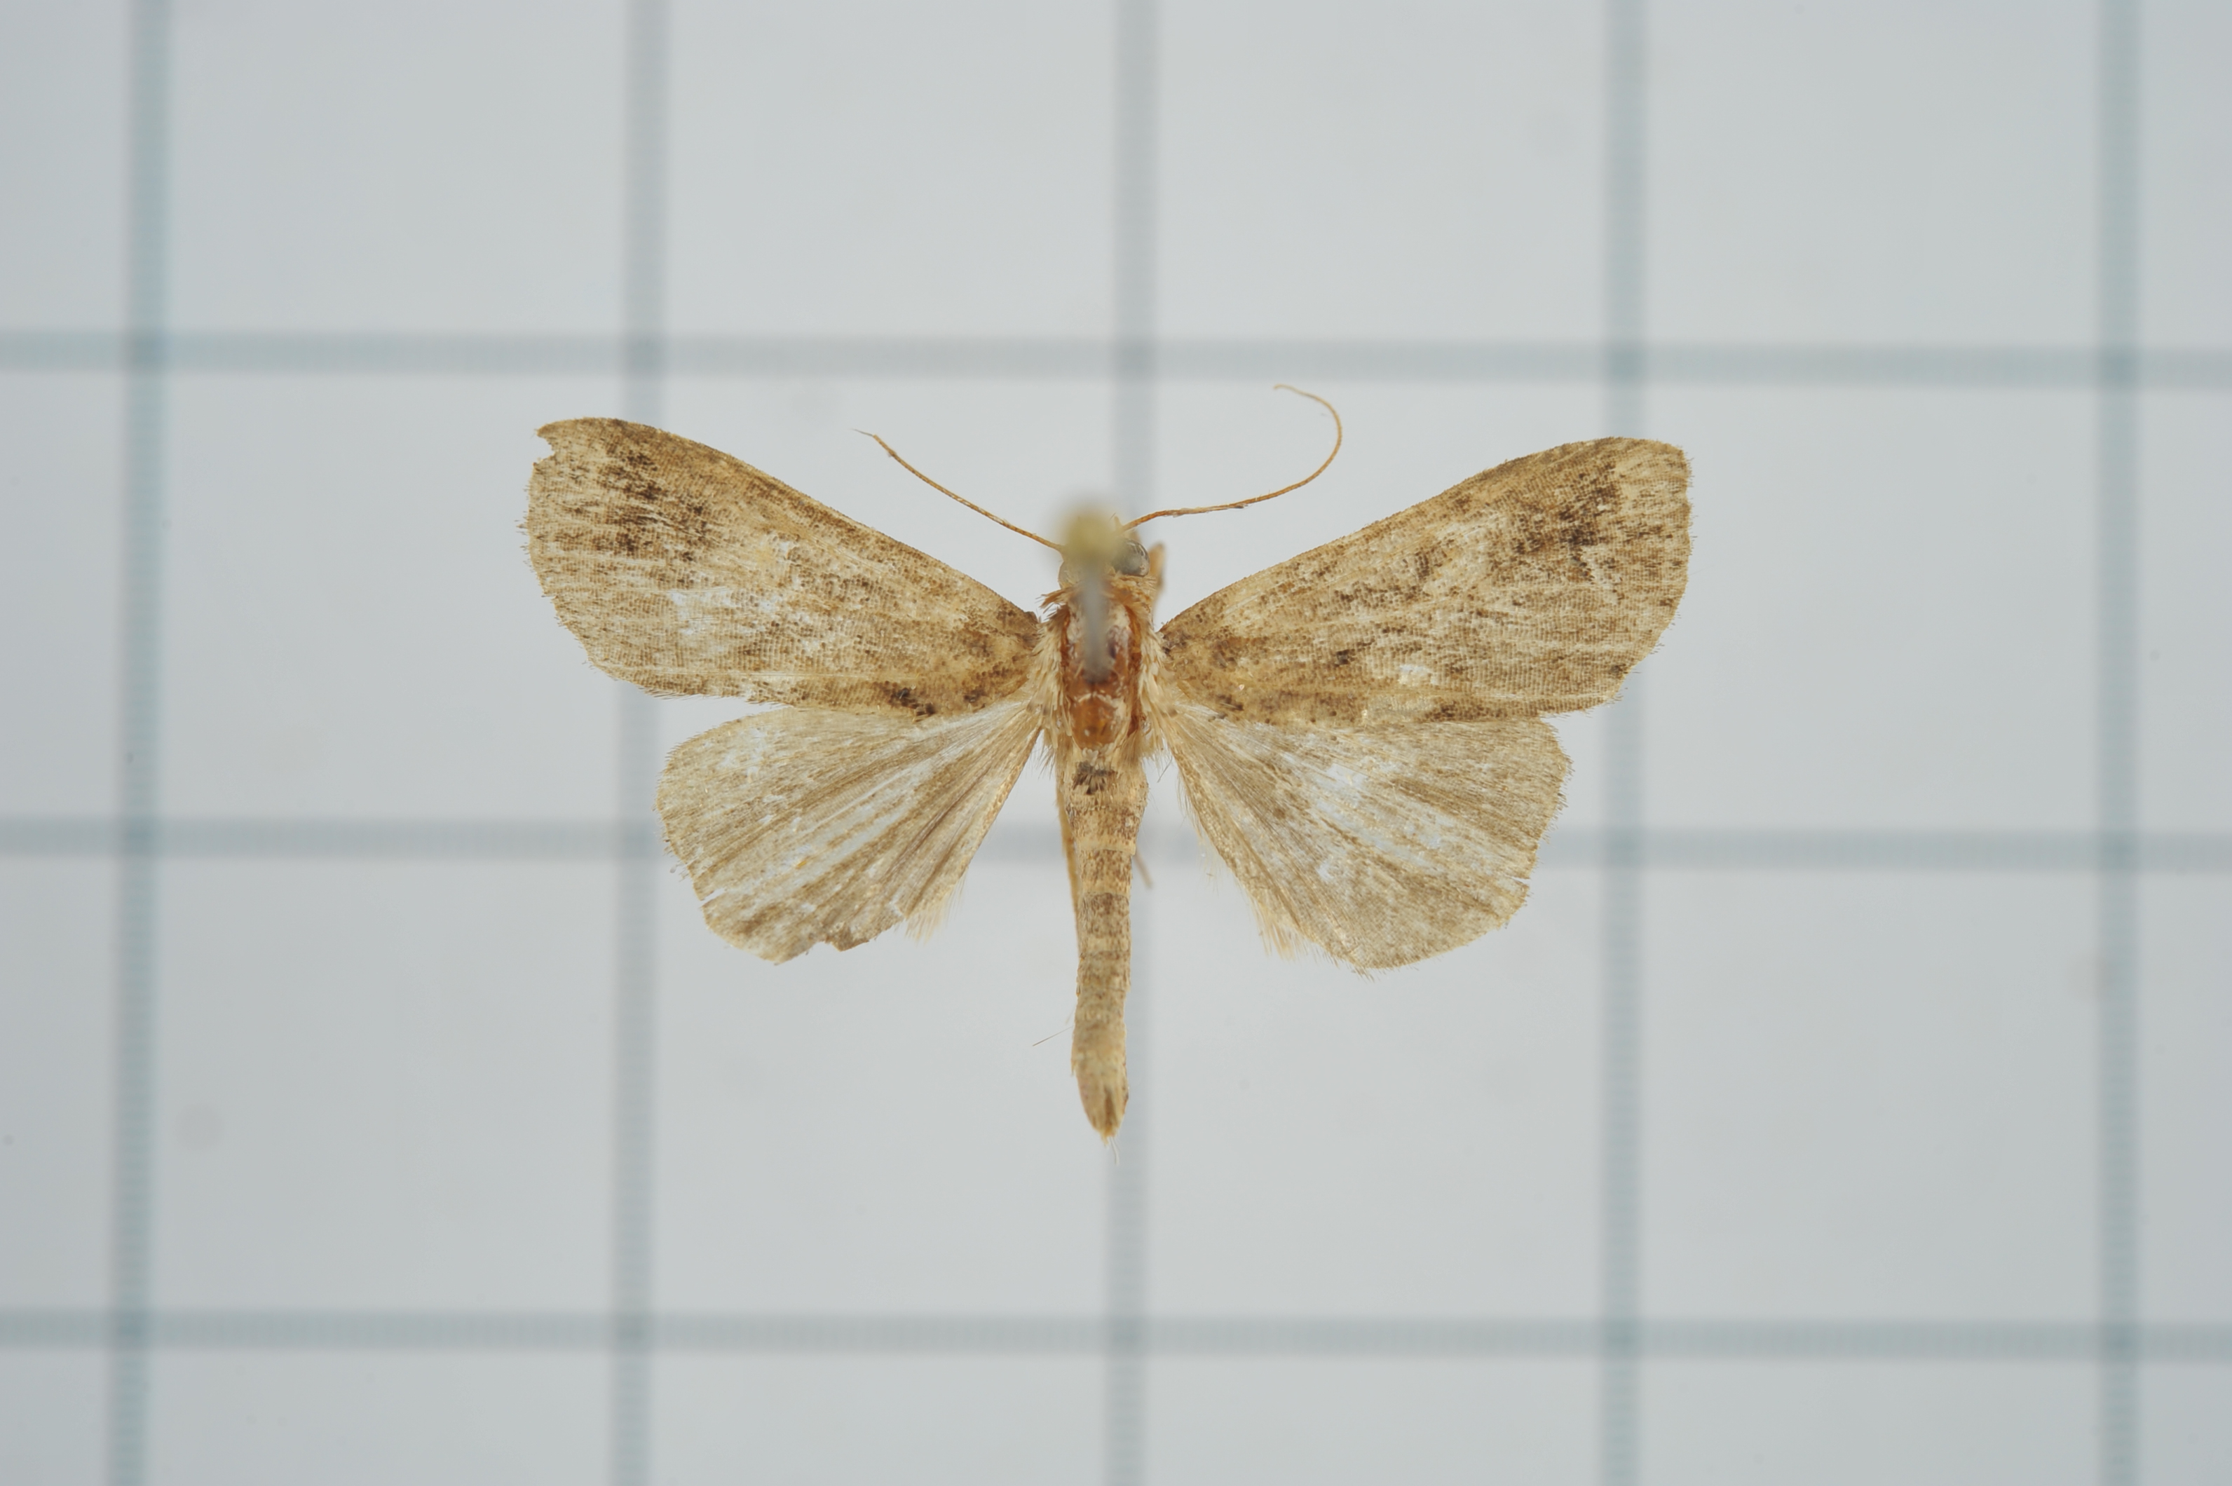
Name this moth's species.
Oglasa sordida
